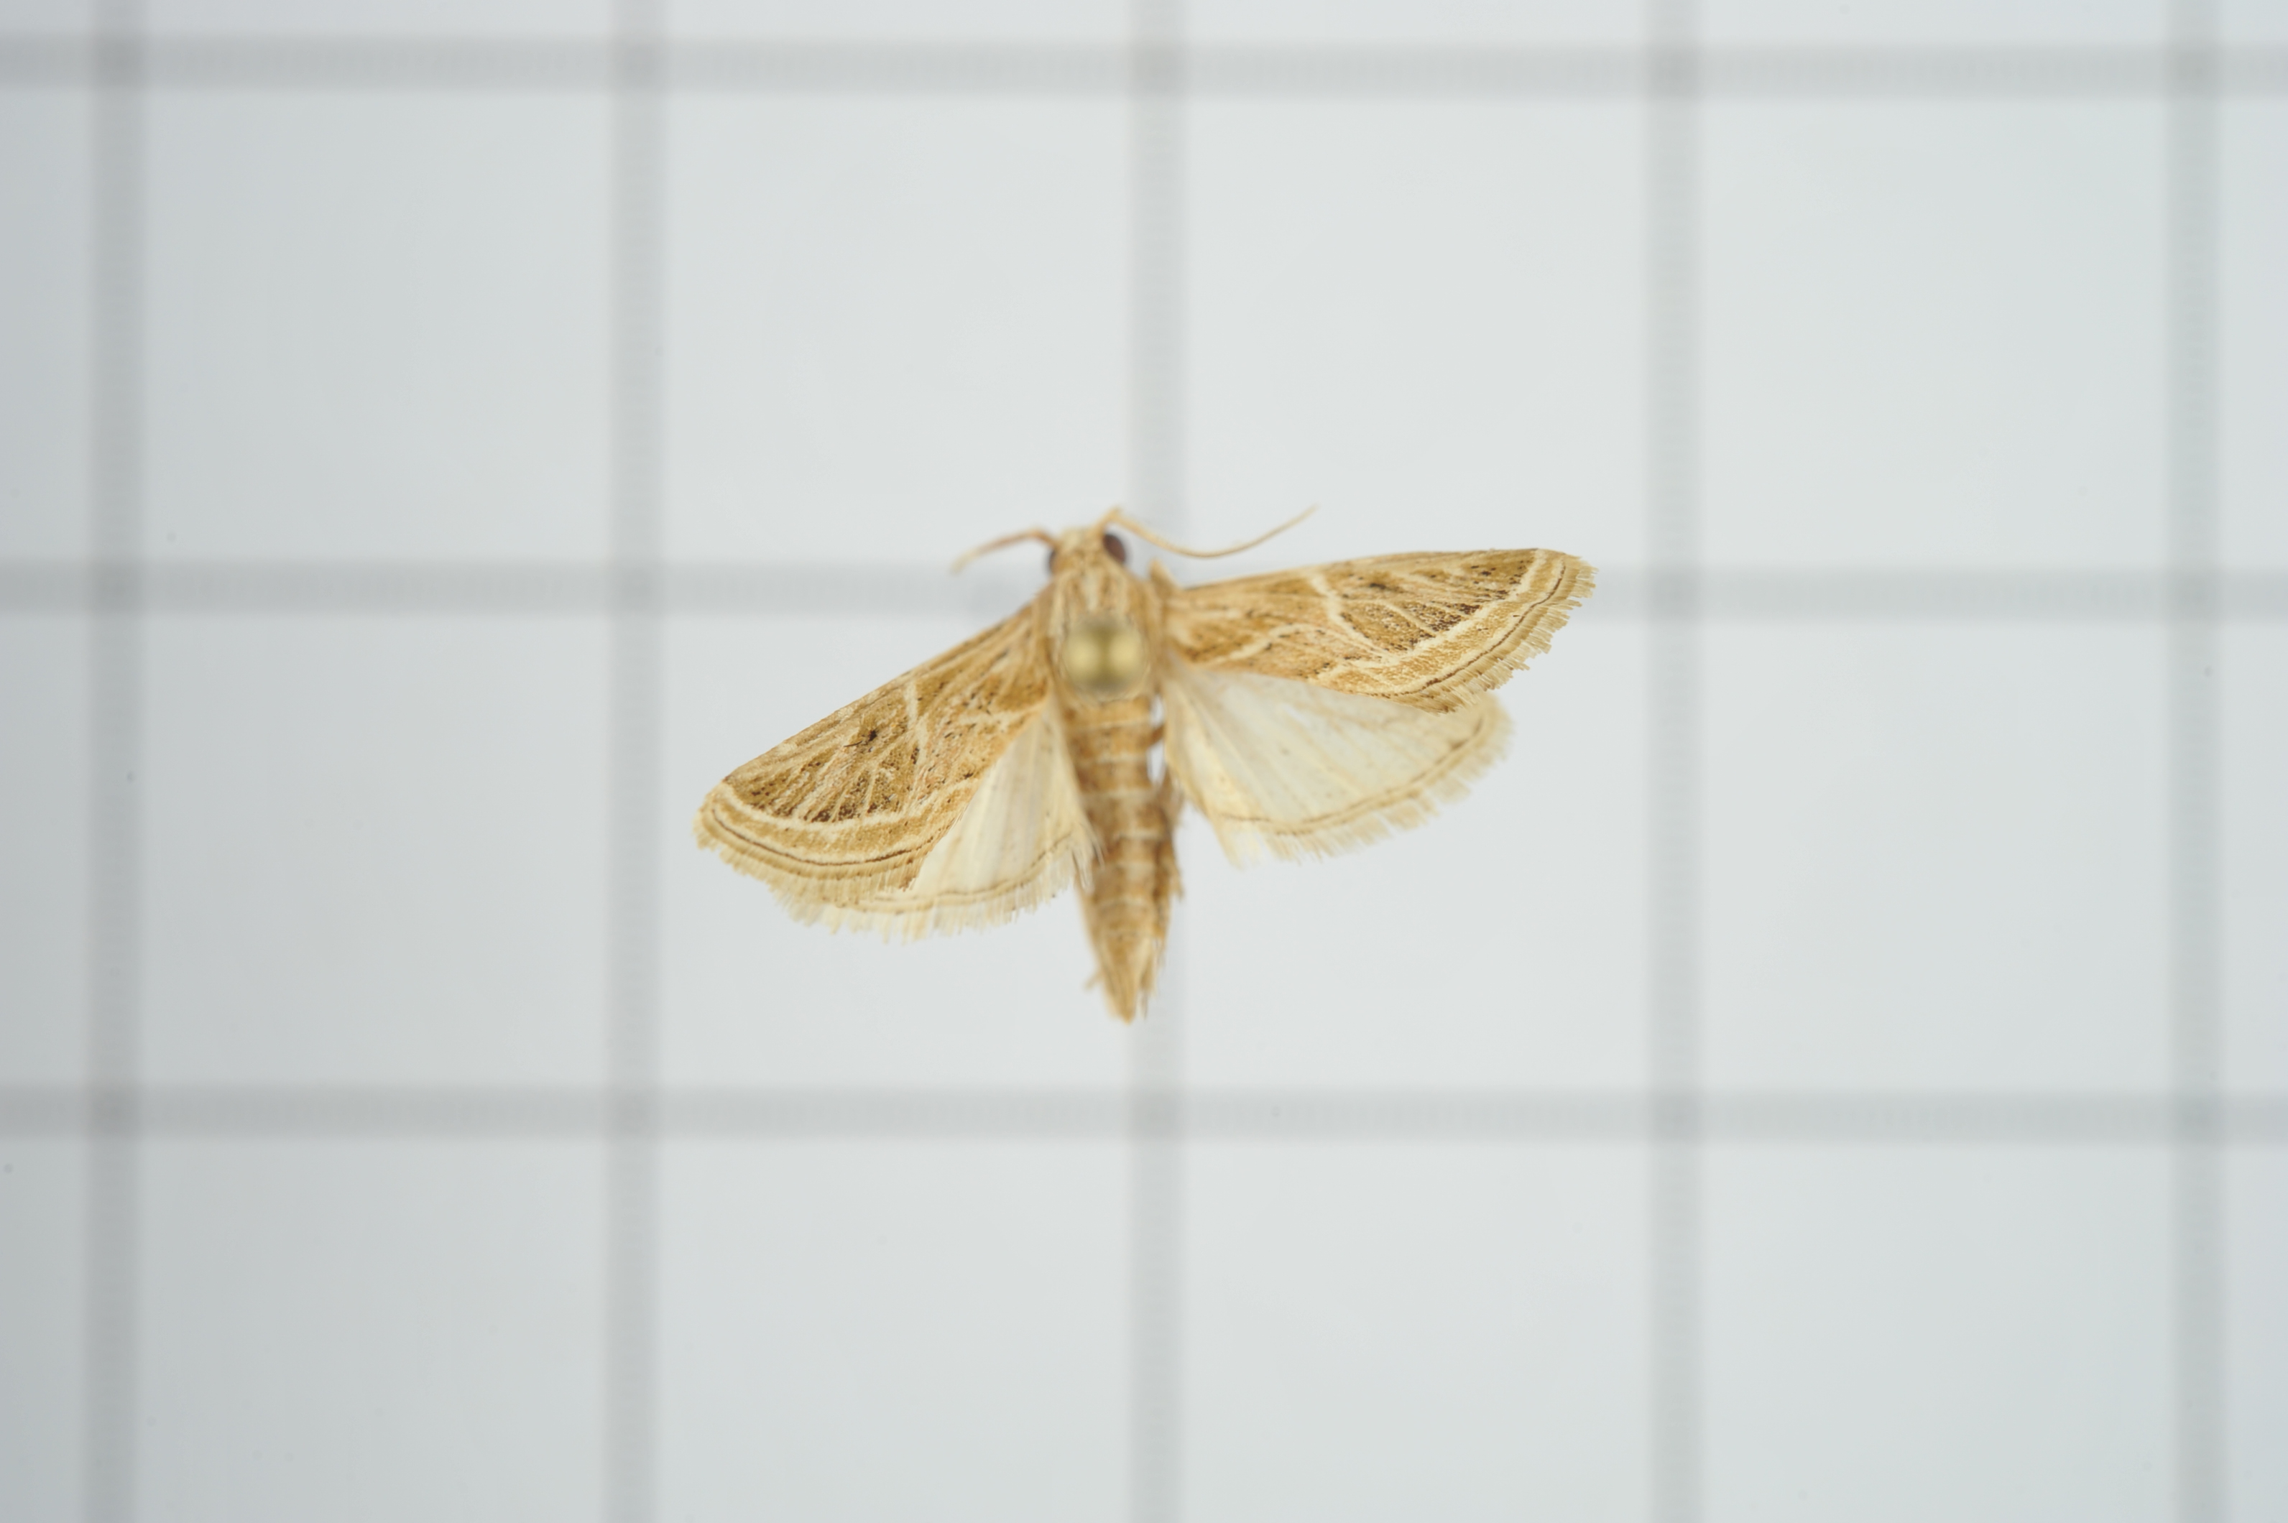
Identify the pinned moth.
Loryma recusata
